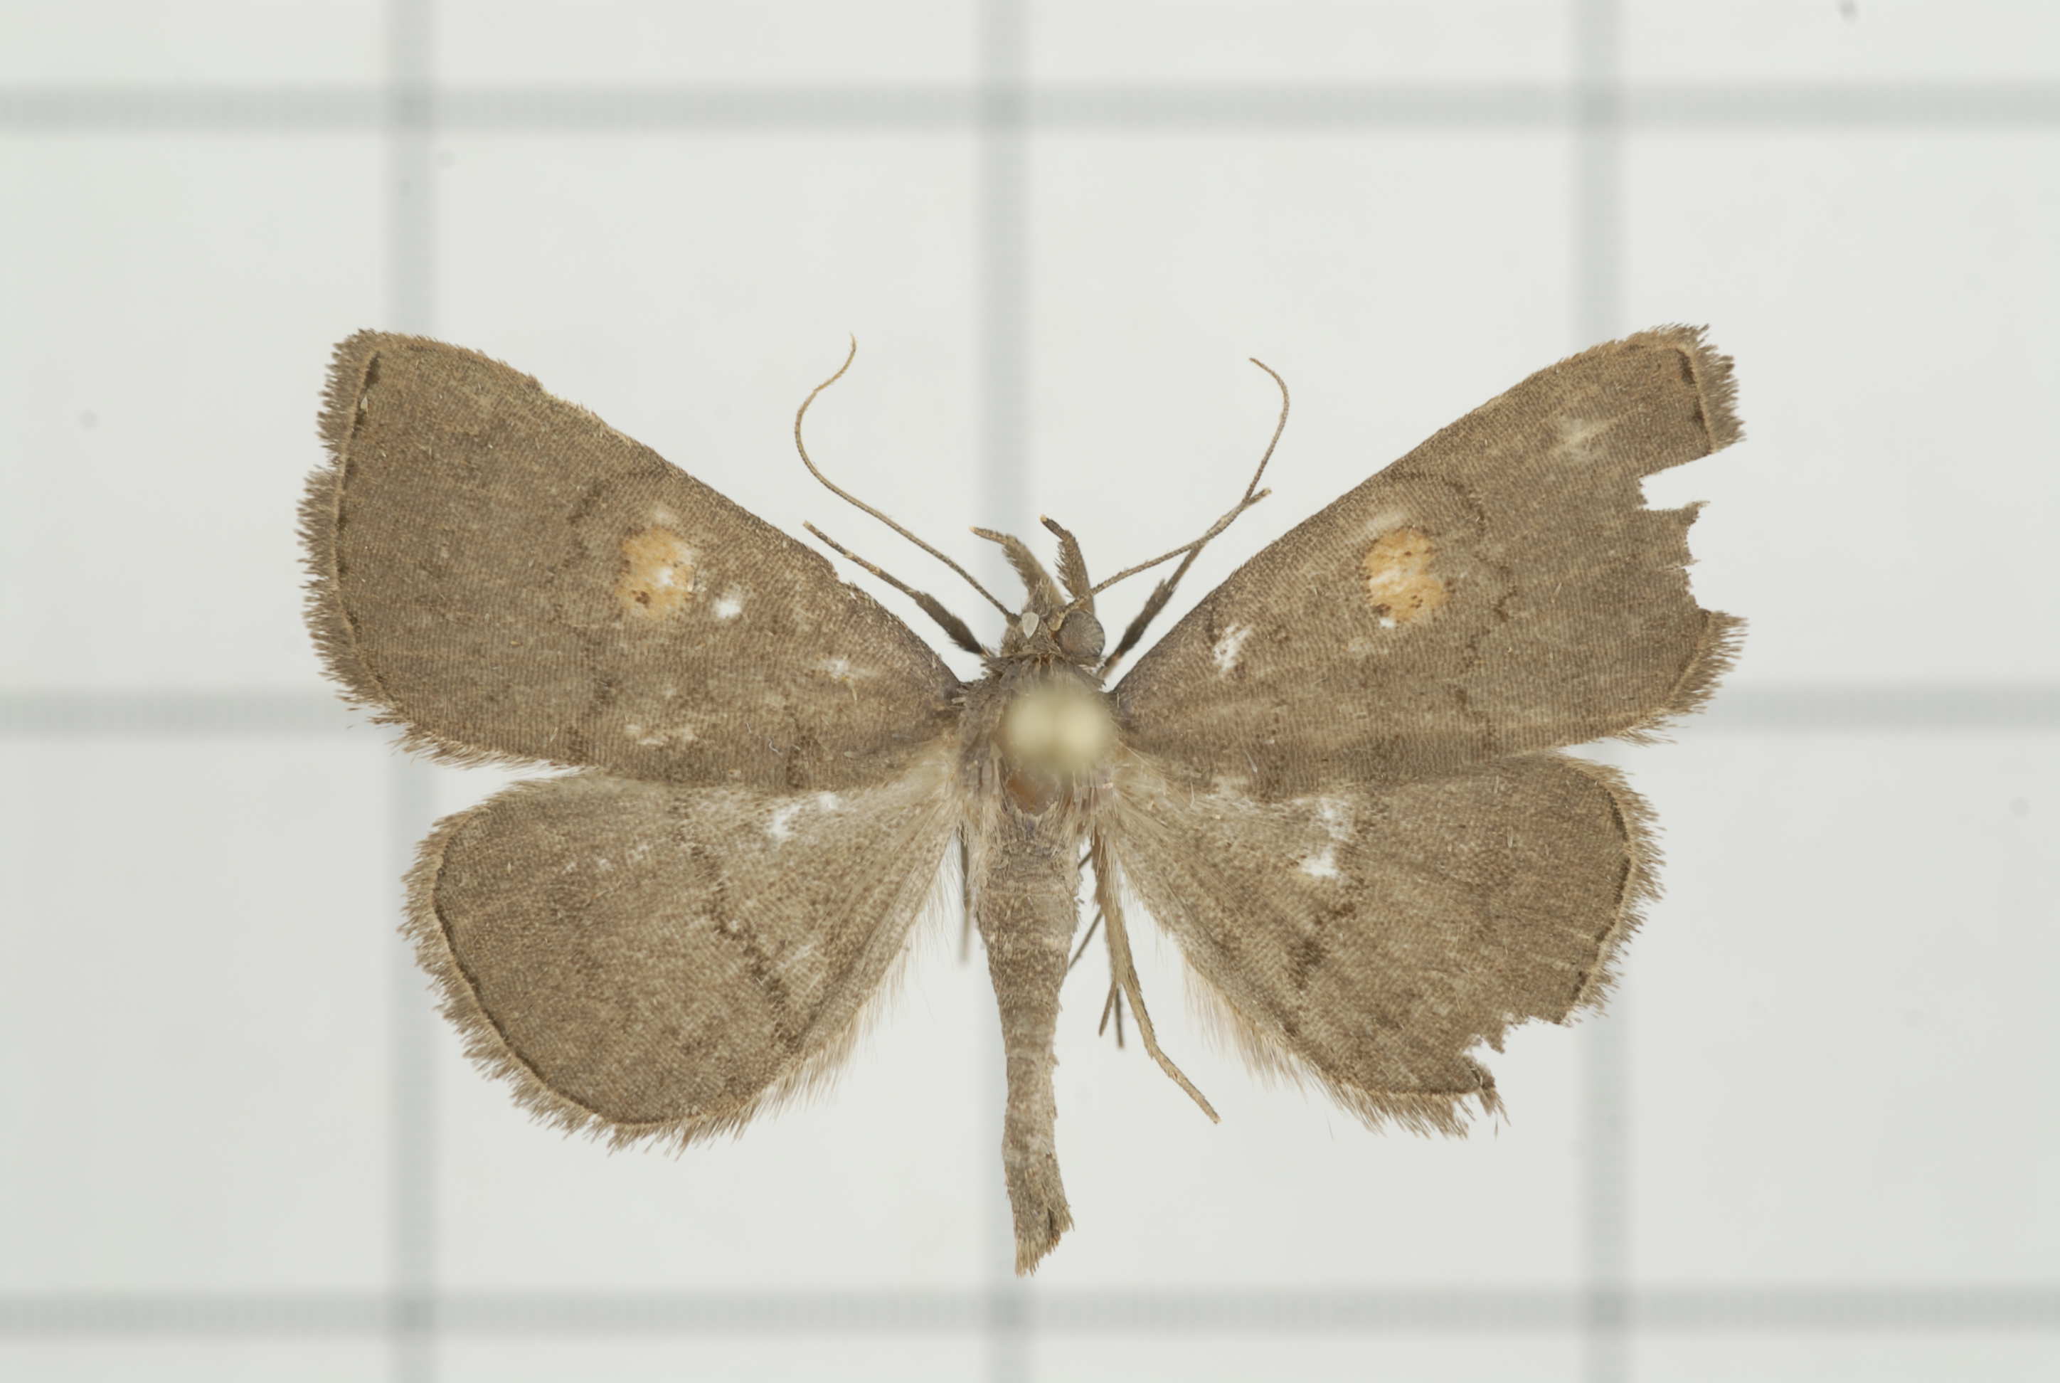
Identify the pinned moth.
Paracolax sugii
